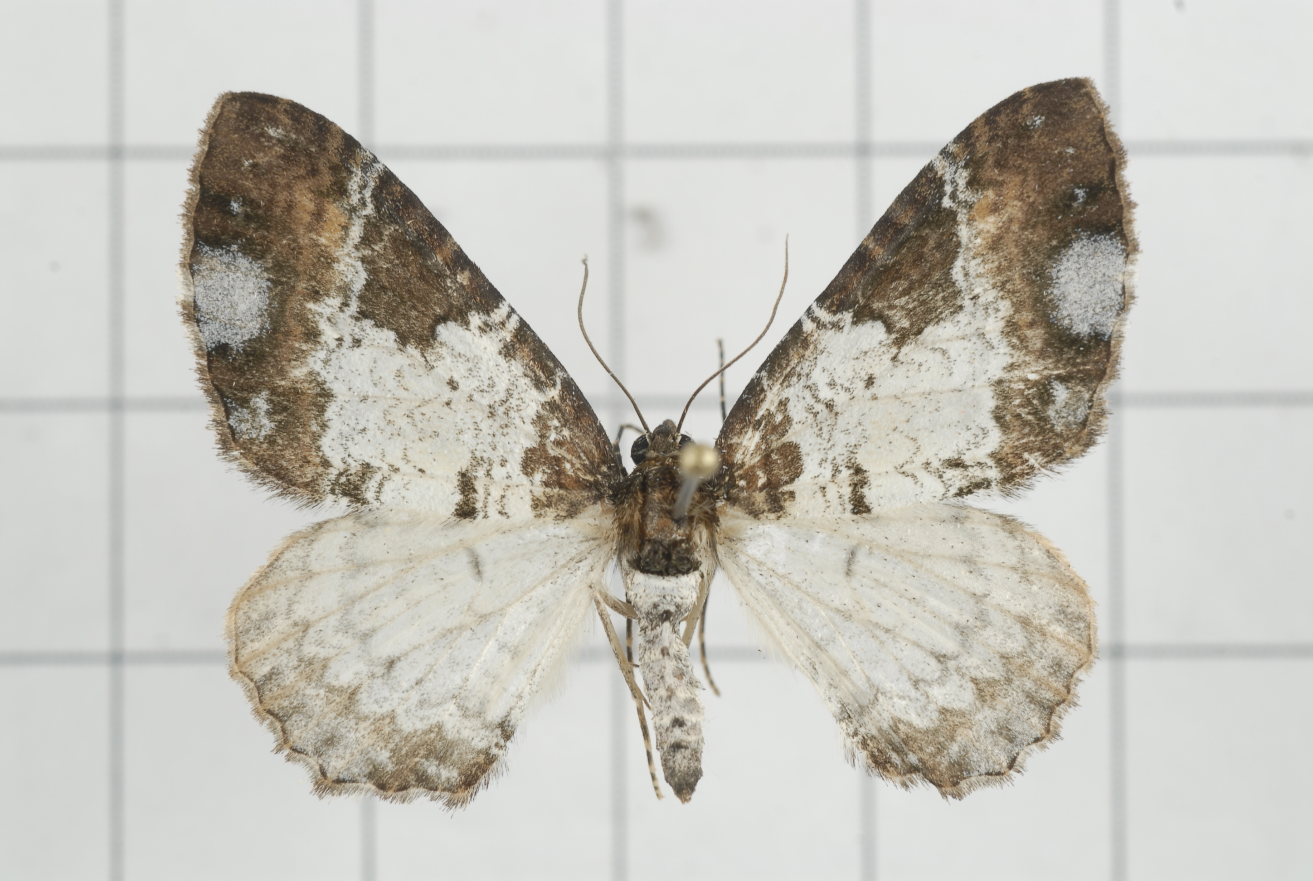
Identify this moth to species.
Melanthia procellata szechuanensis
